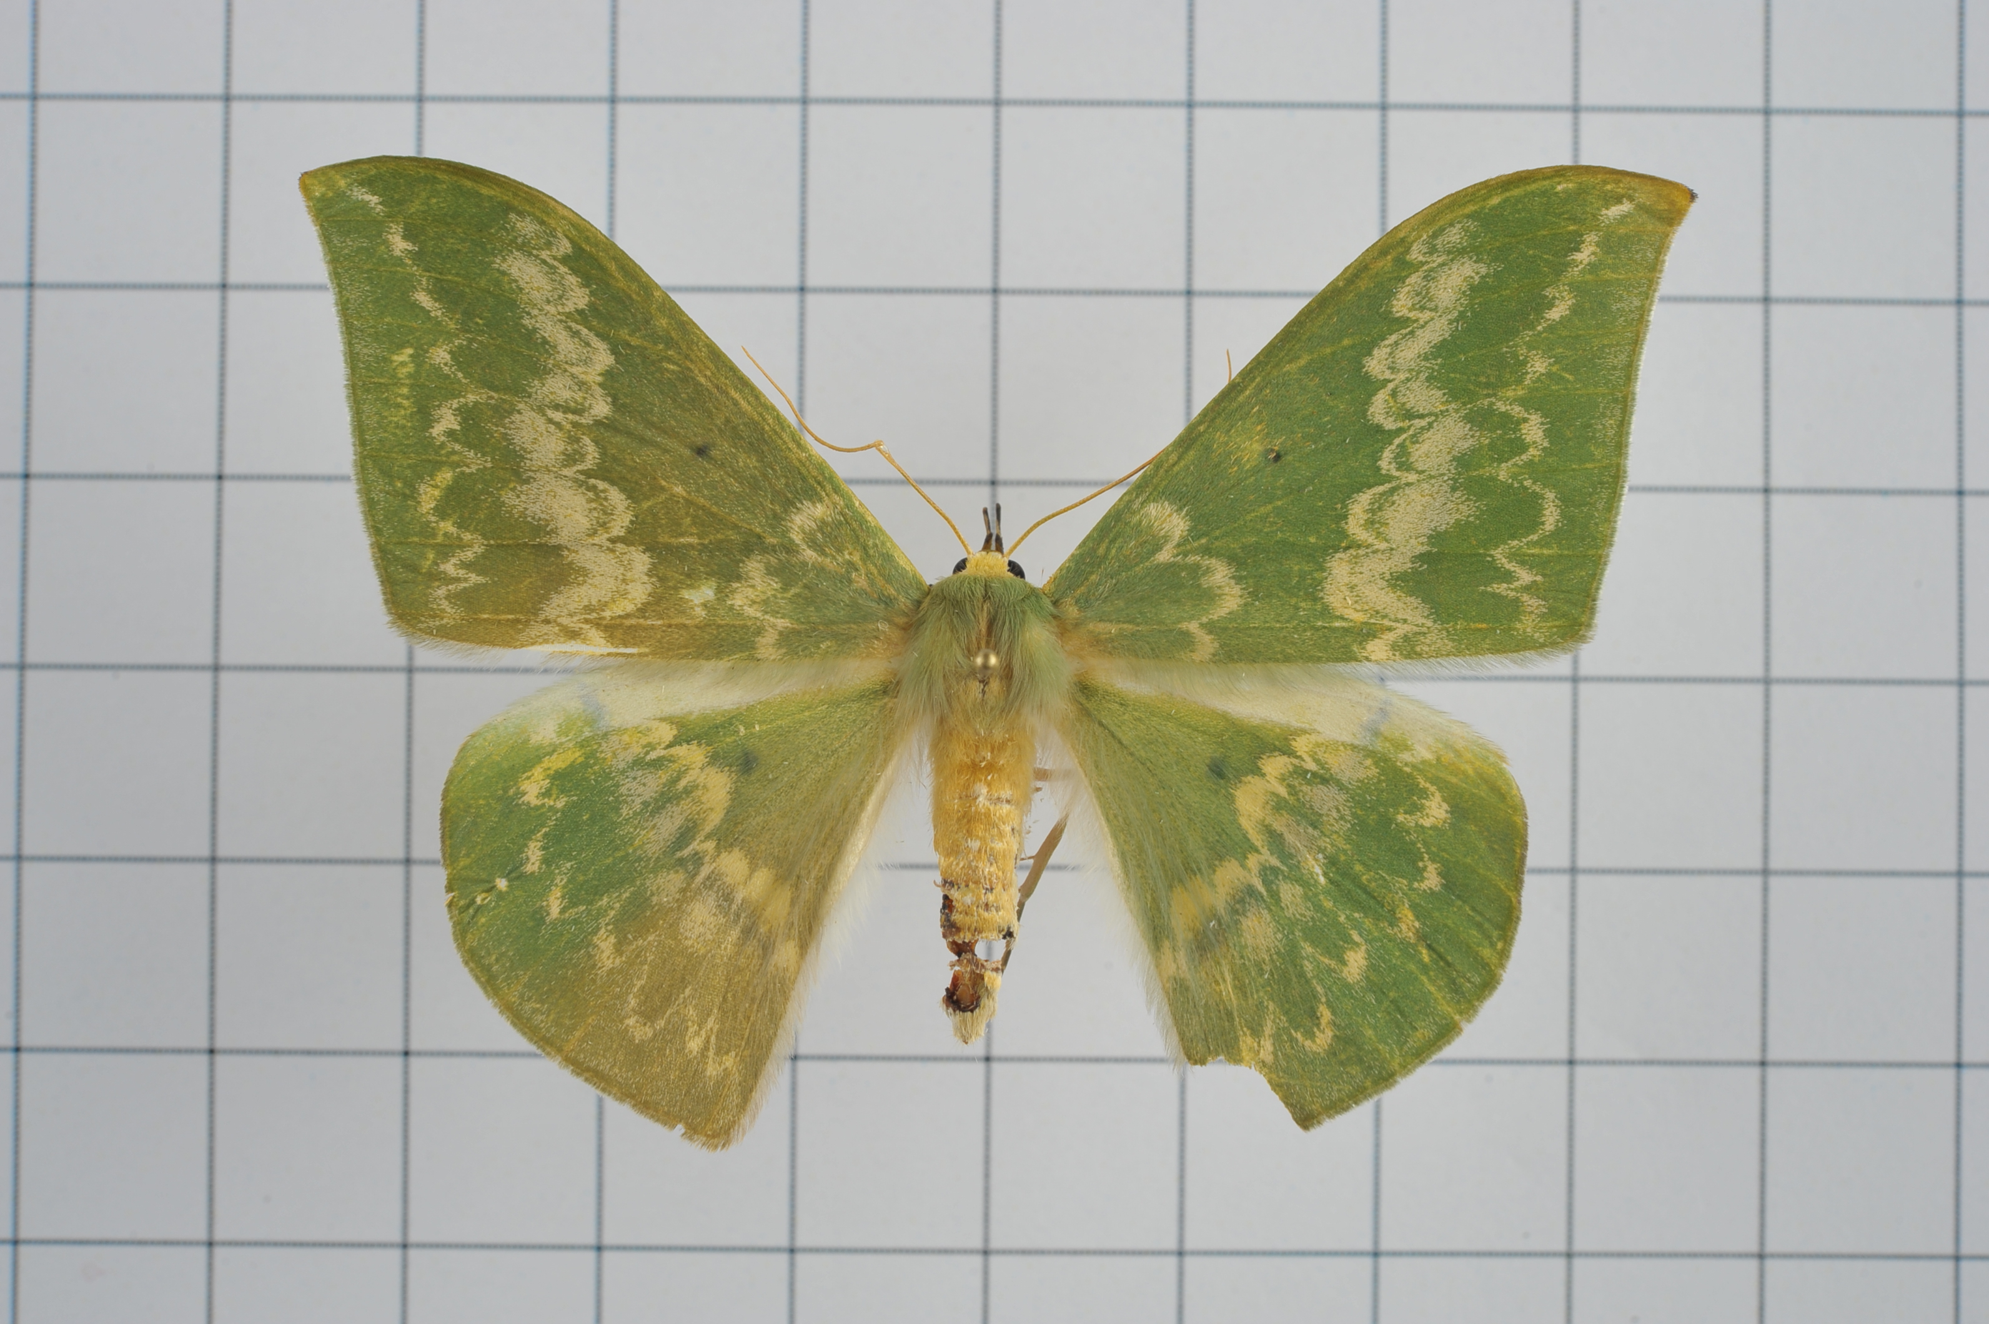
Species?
Tanaorhinus formosana
